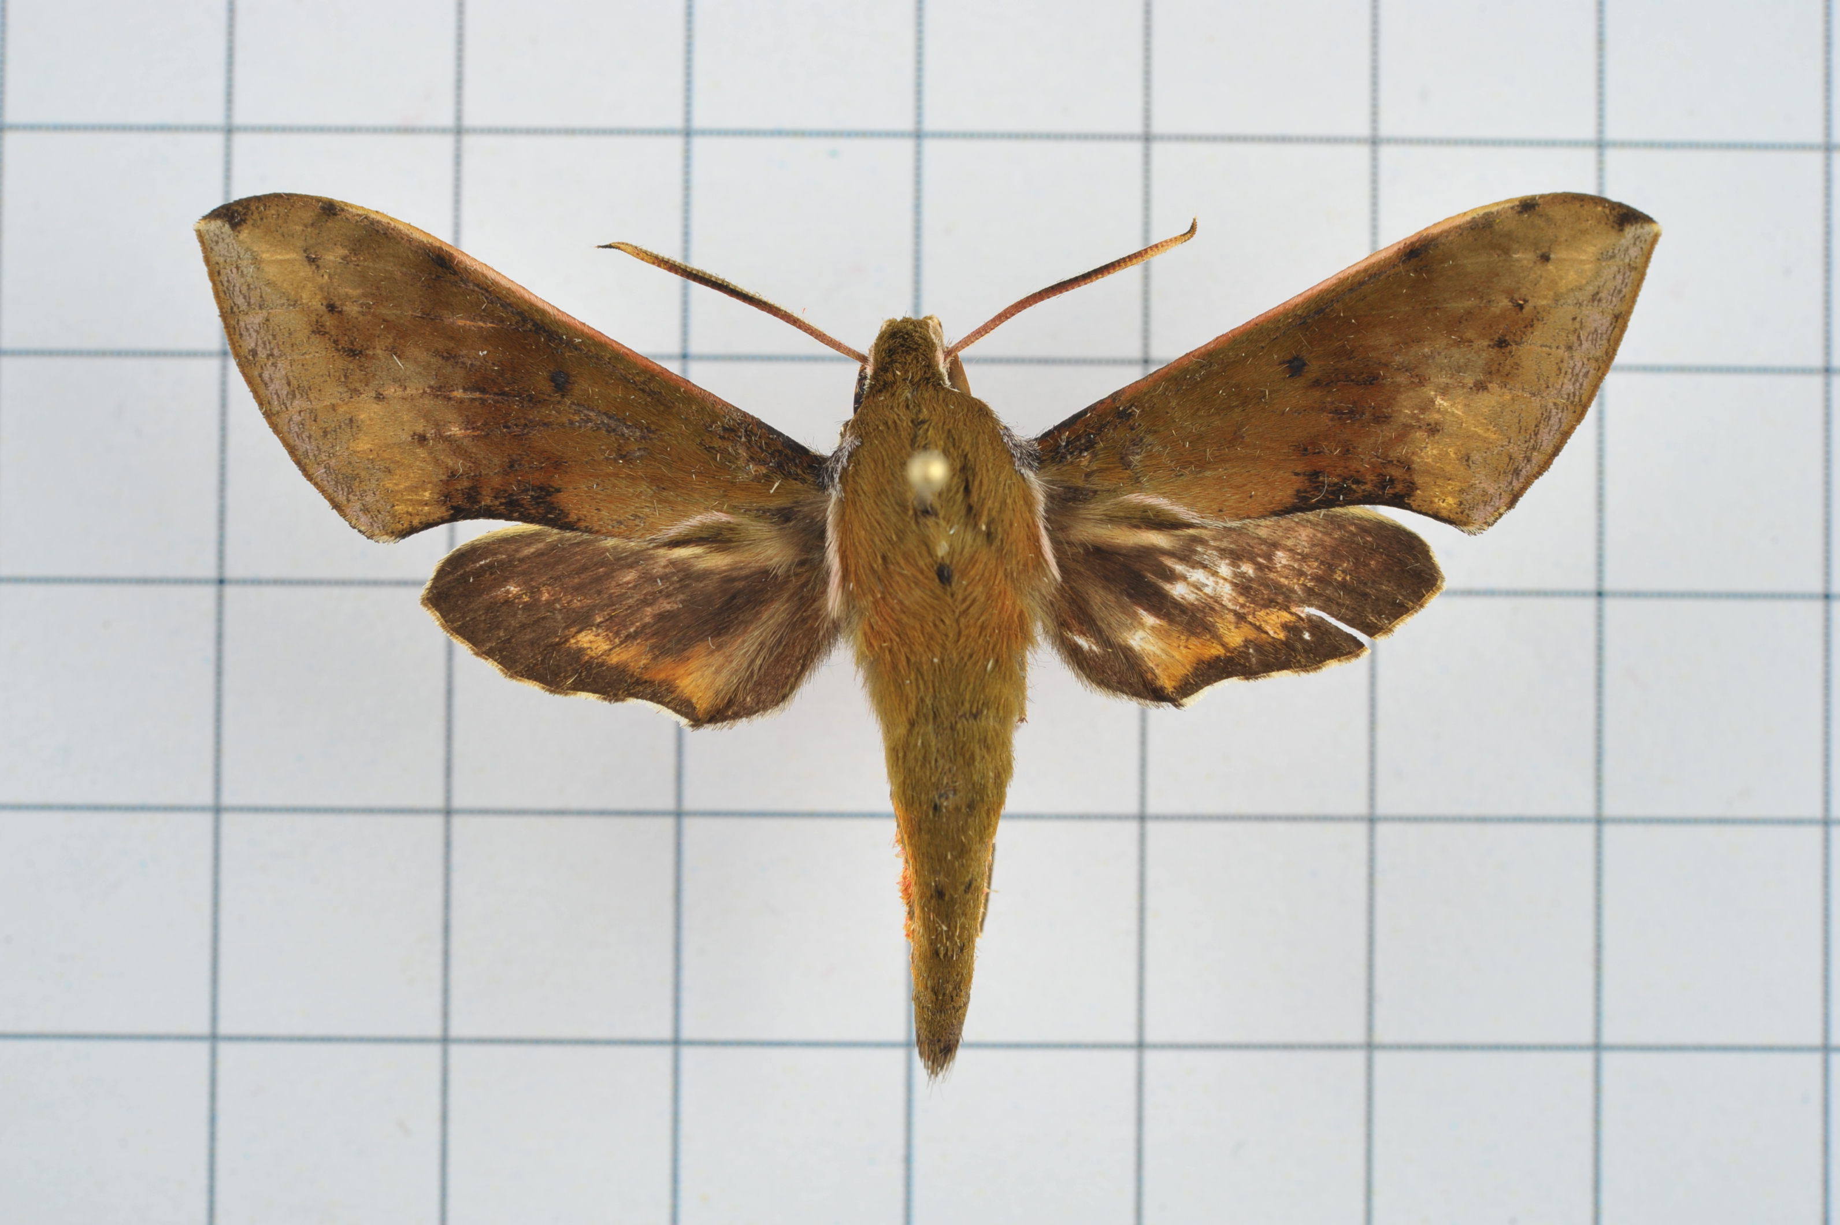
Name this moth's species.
Rhagastis castor formosana
